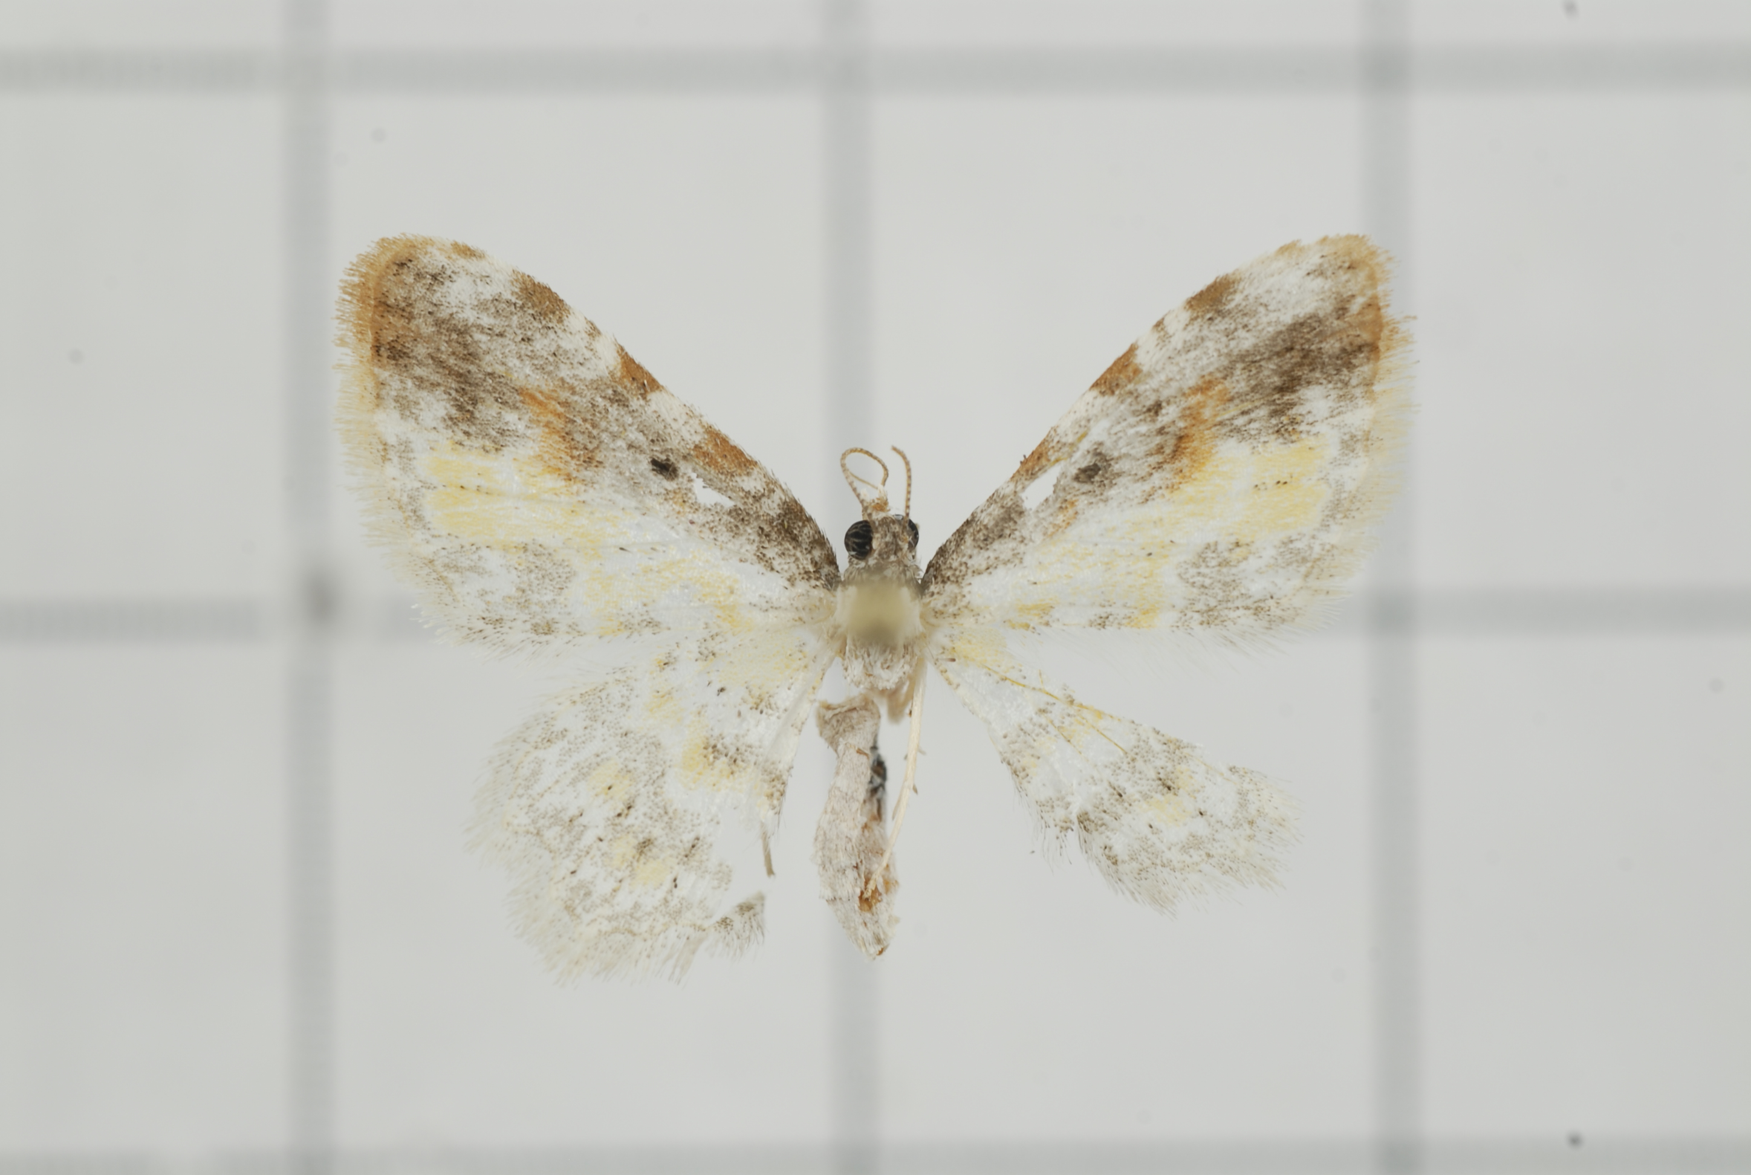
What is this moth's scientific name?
Acolutha pictaria imbecilla
